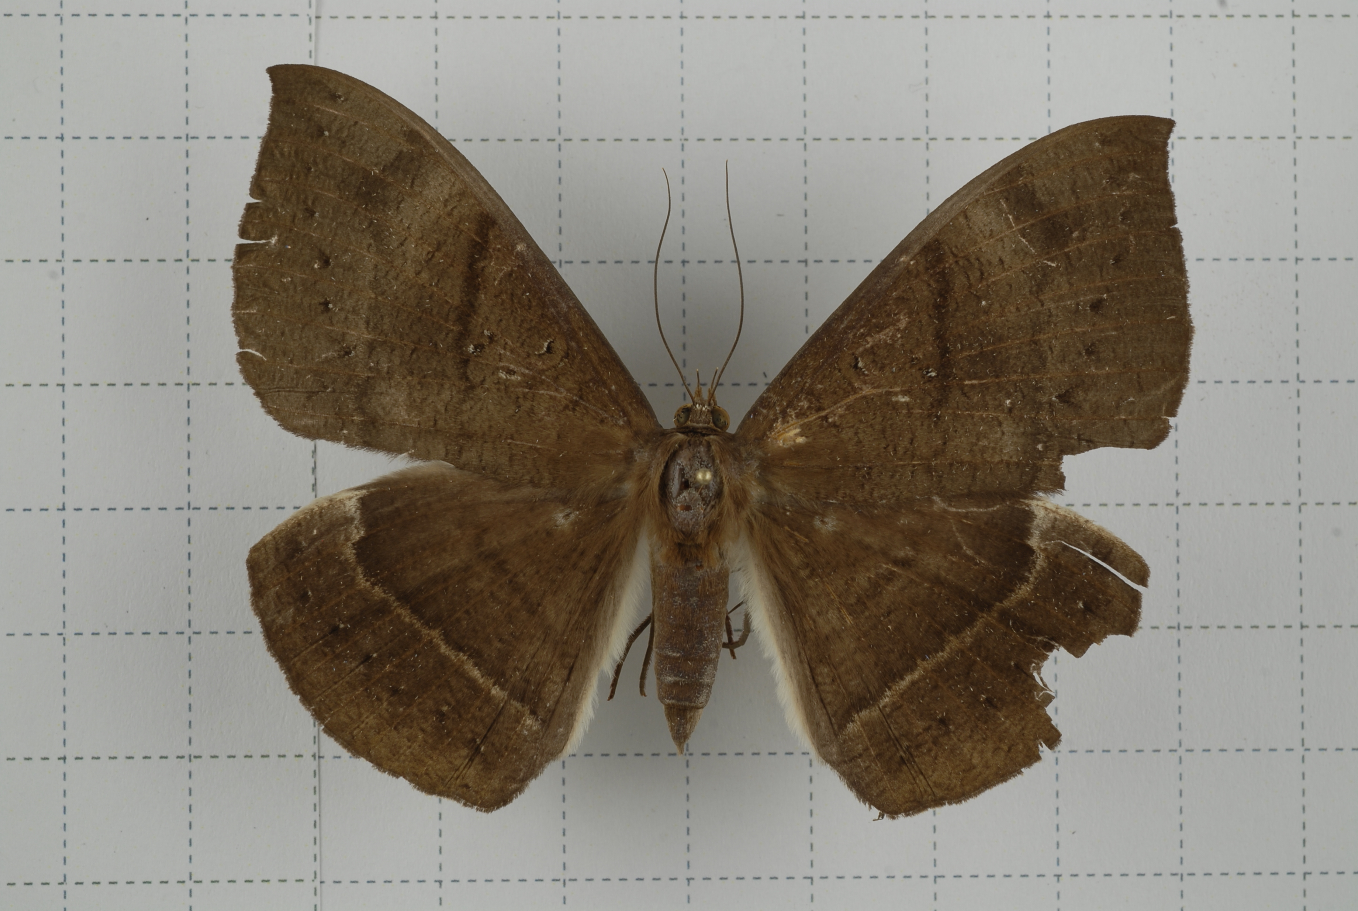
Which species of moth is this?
Lygniodes hypoleuca
